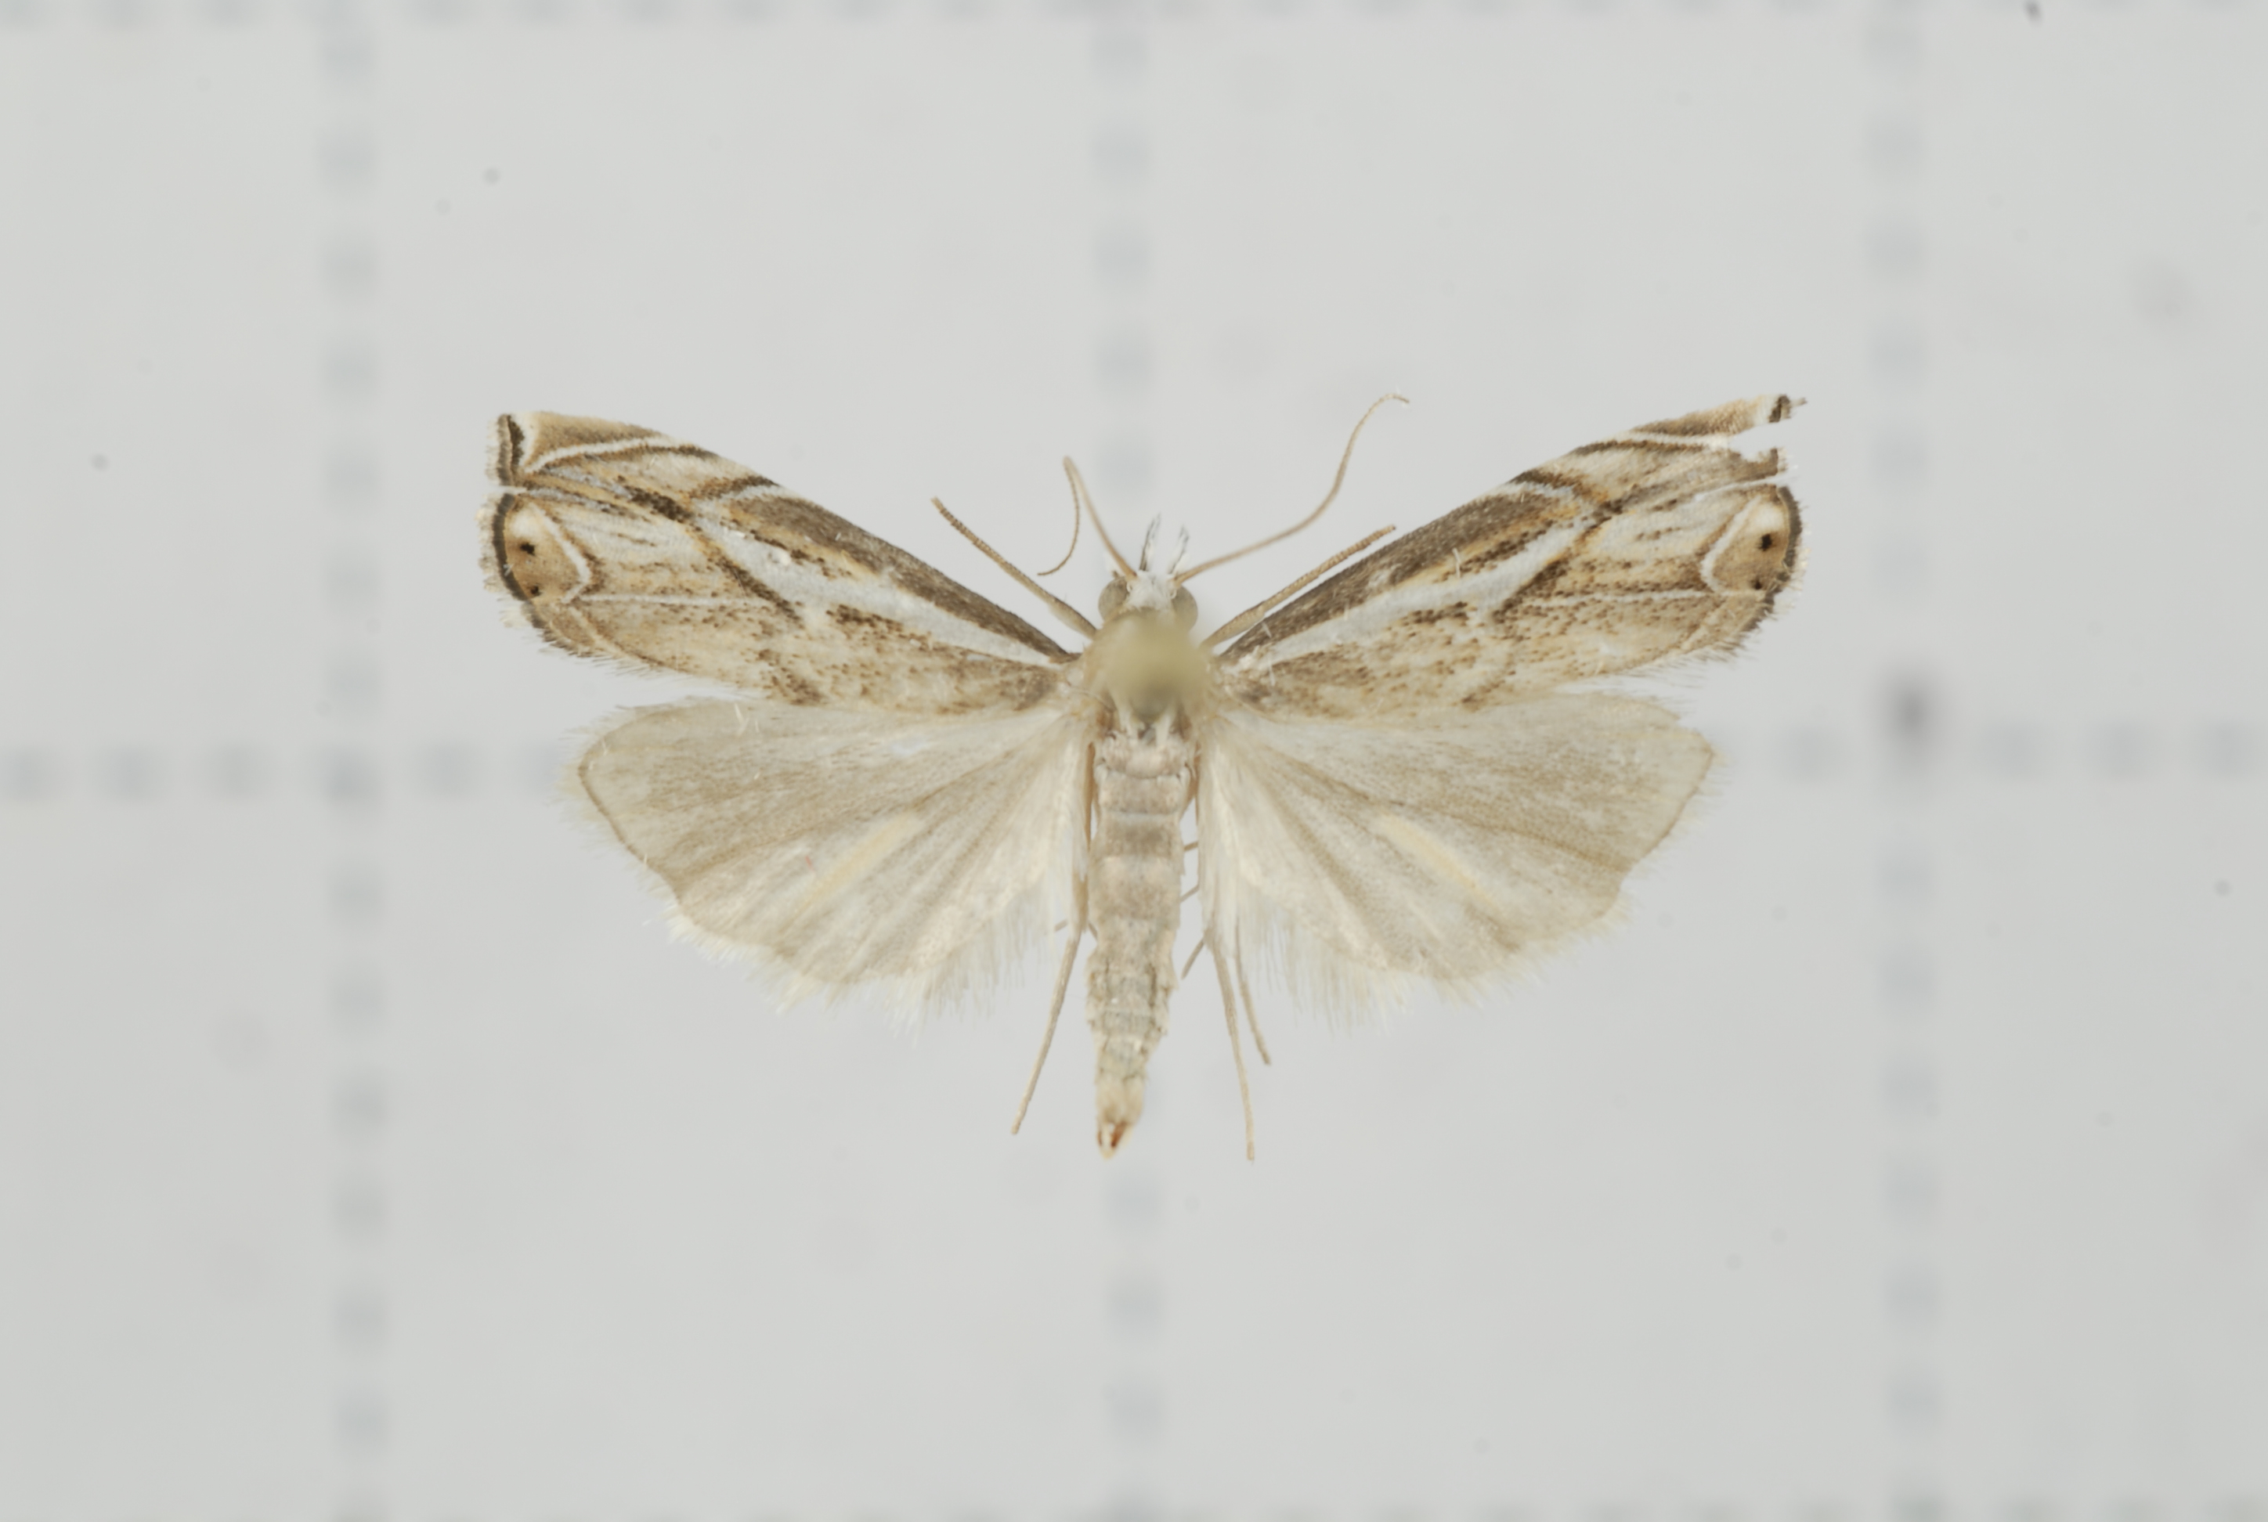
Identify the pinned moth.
Roxita bipunctella
